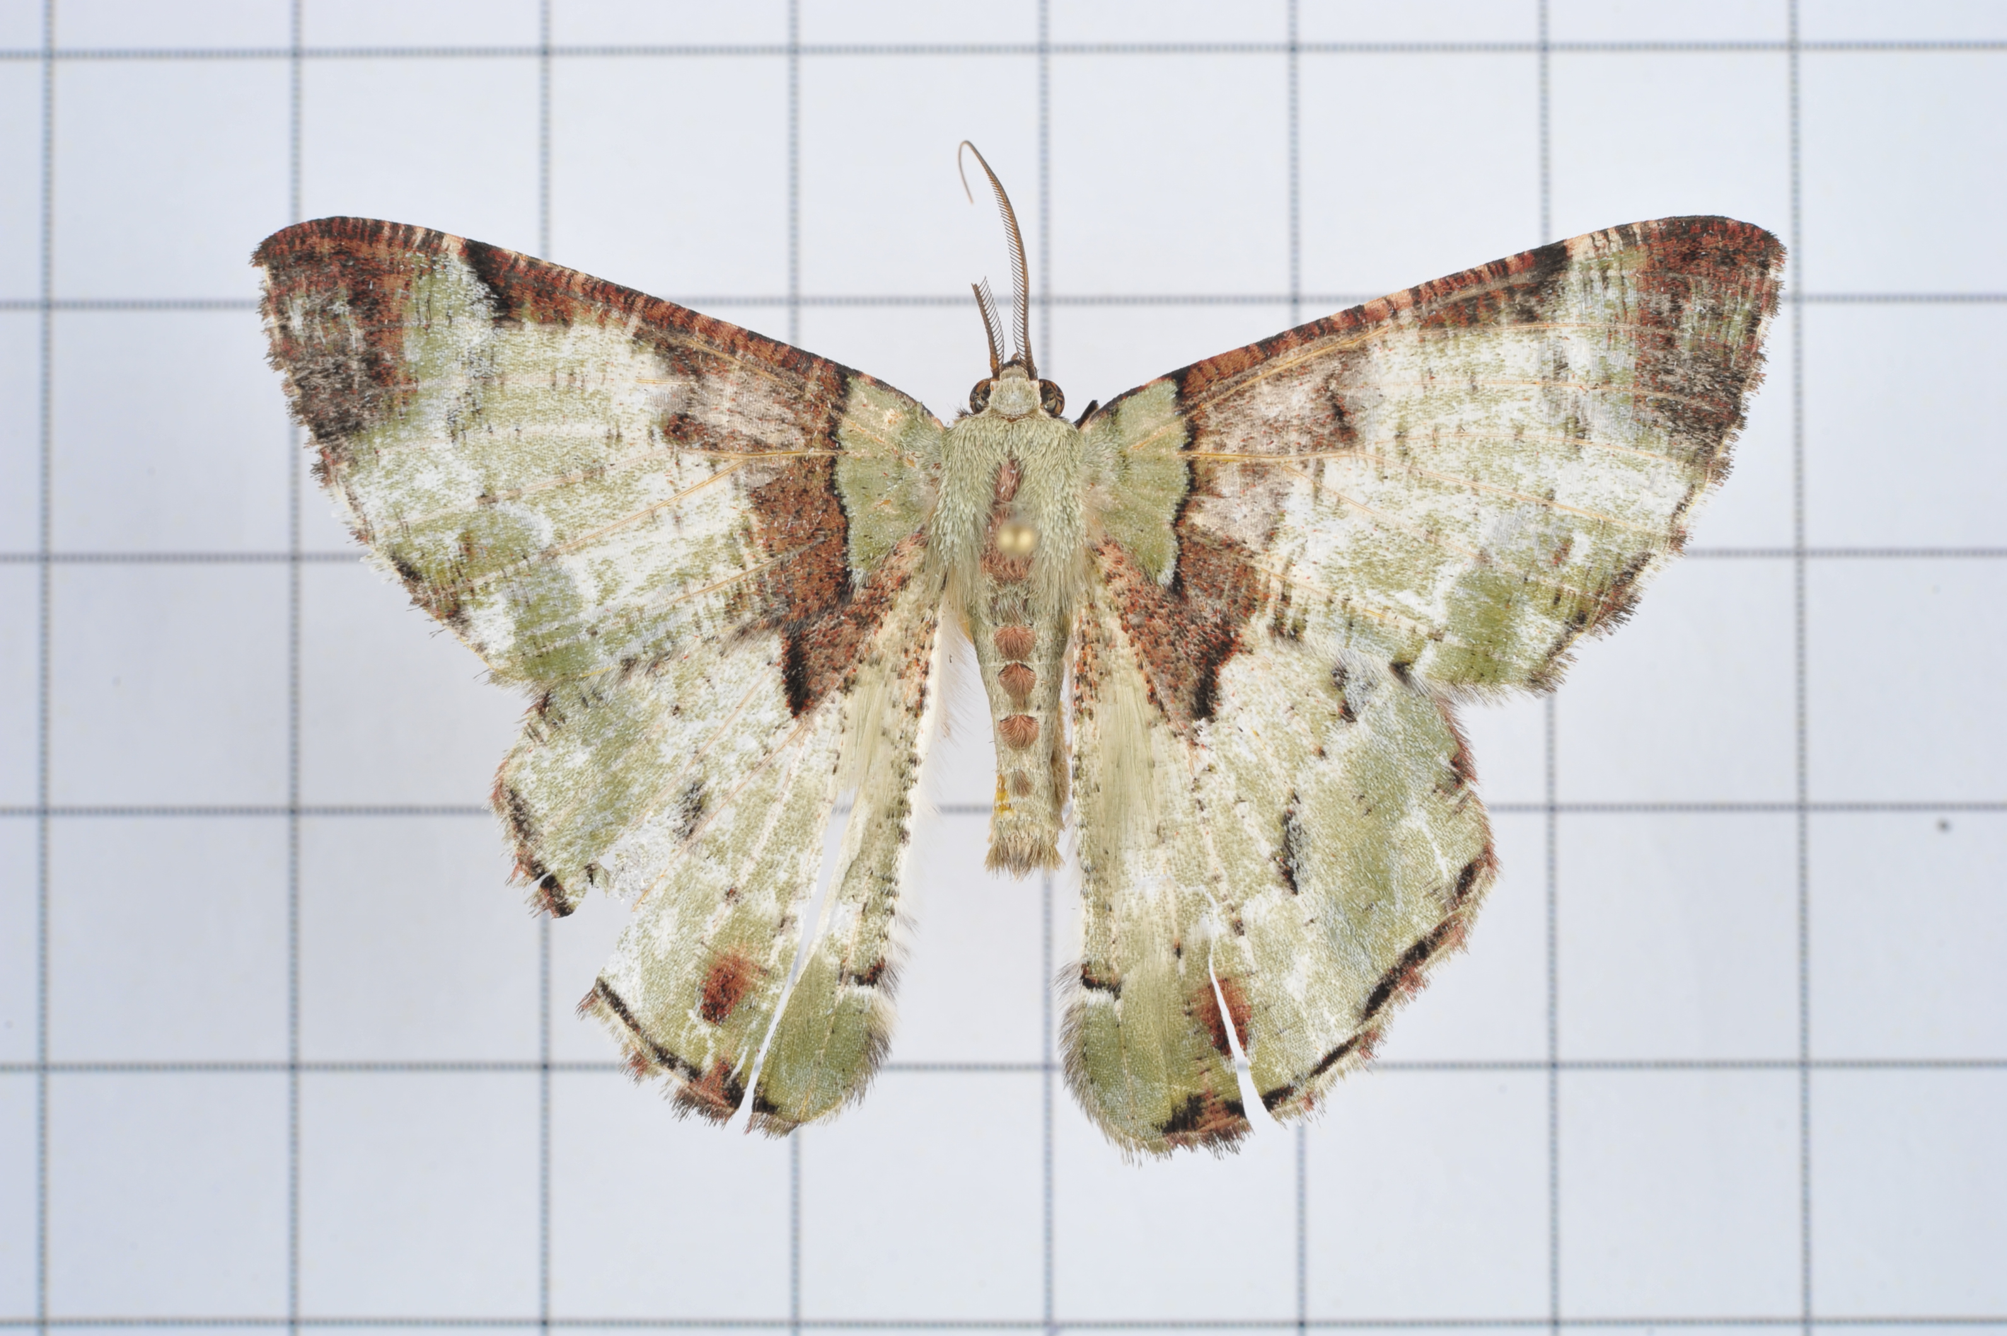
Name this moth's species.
Pachyodes subtrita subtrita
